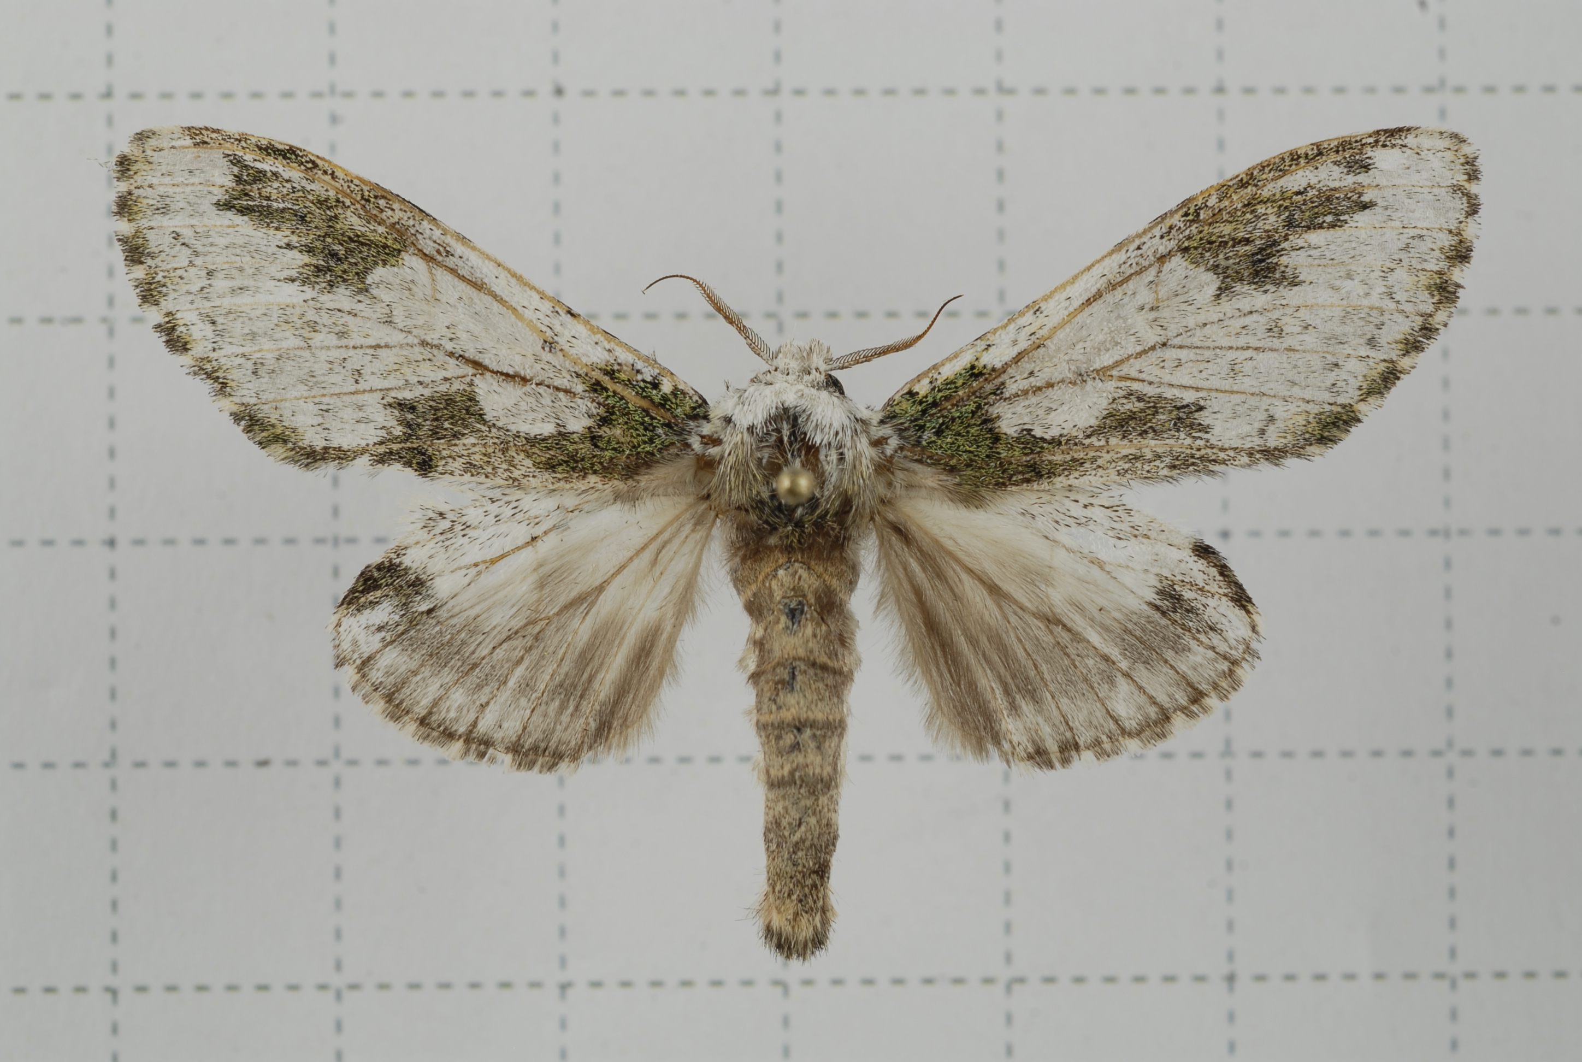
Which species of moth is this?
Syntypistis comatus
